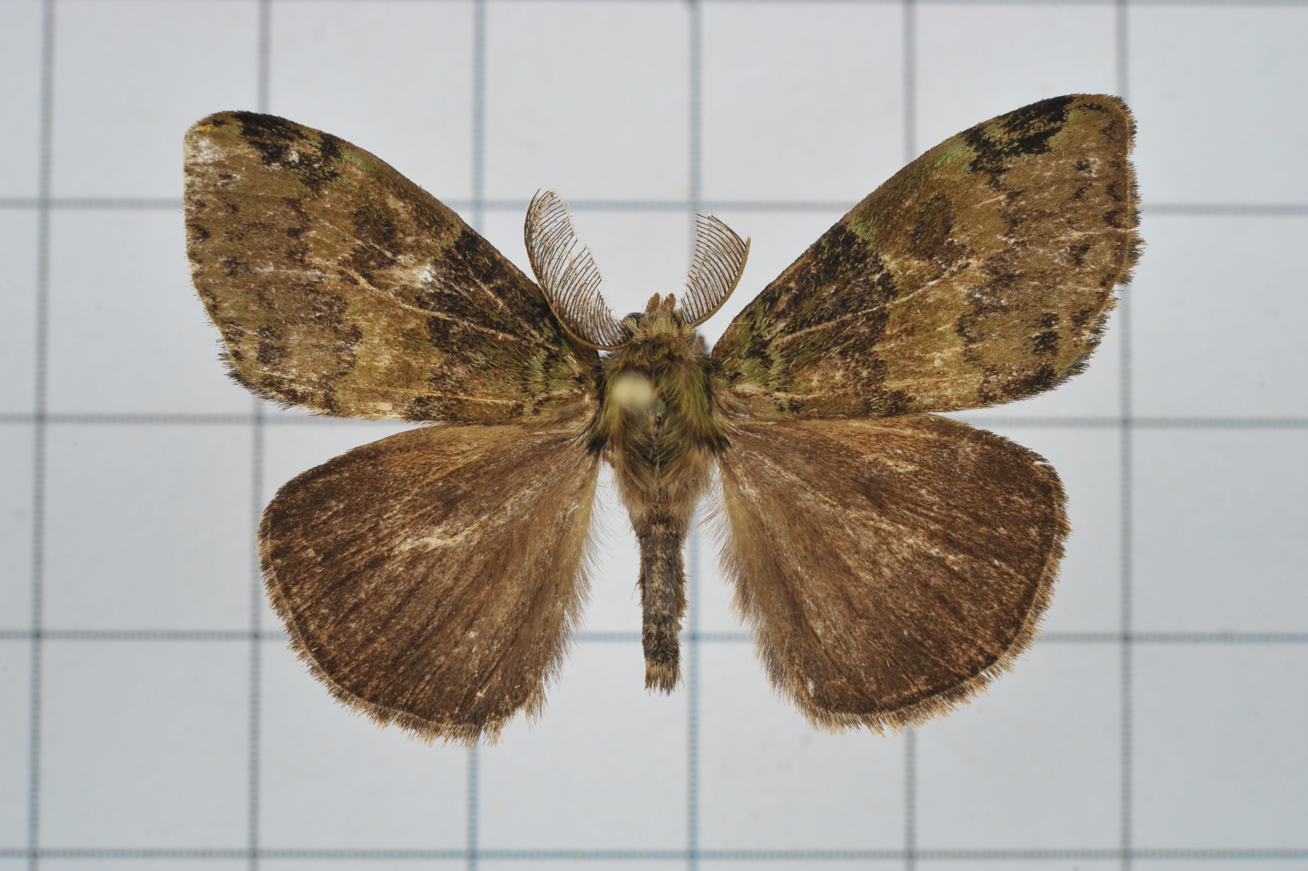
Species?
Ilema olivacea
